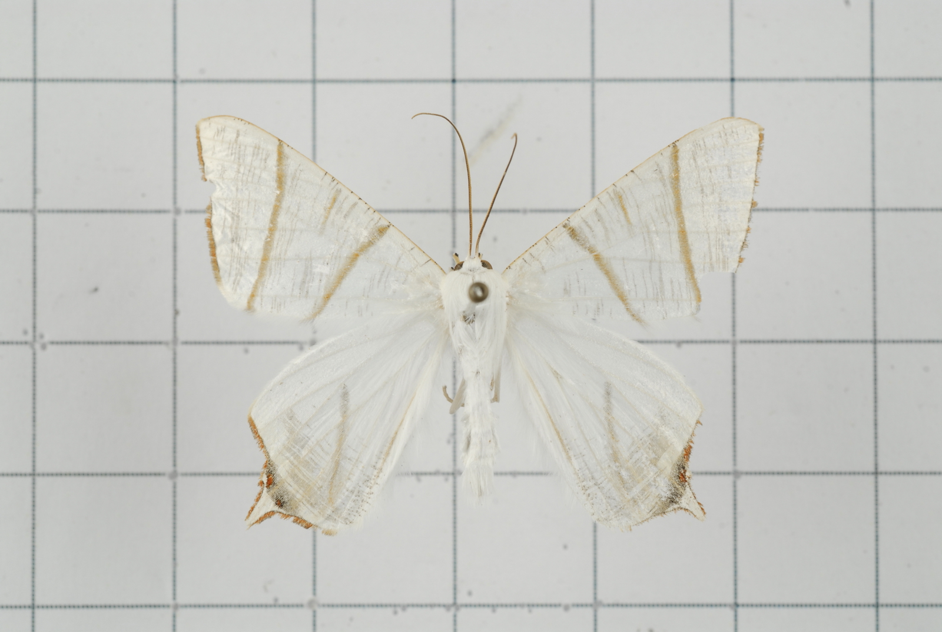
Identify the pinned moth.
Ourapteryx changi
